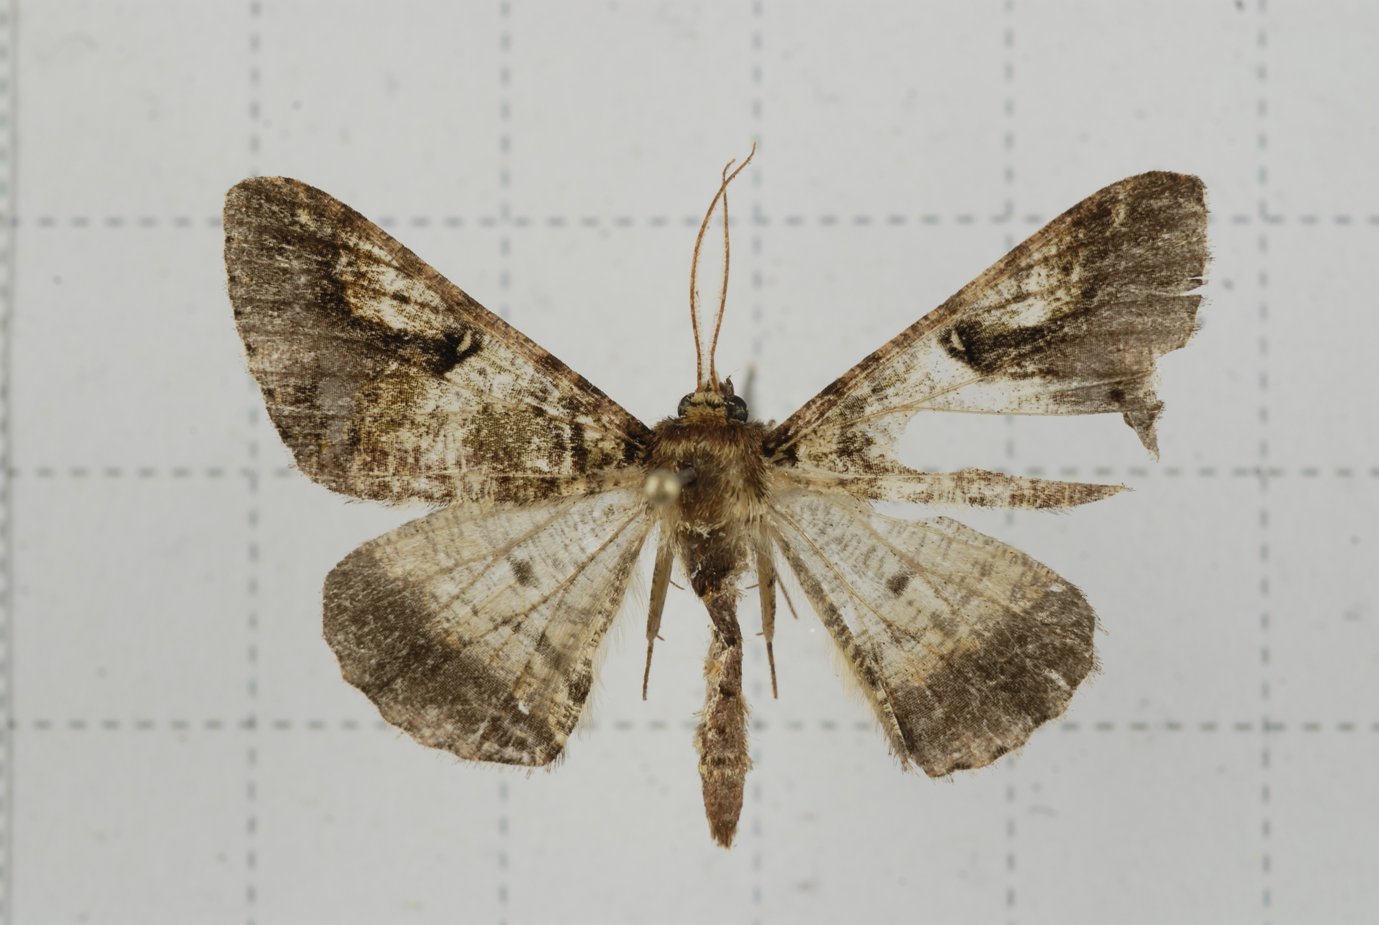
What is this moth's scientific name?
Gasterocome pannosaria orta
